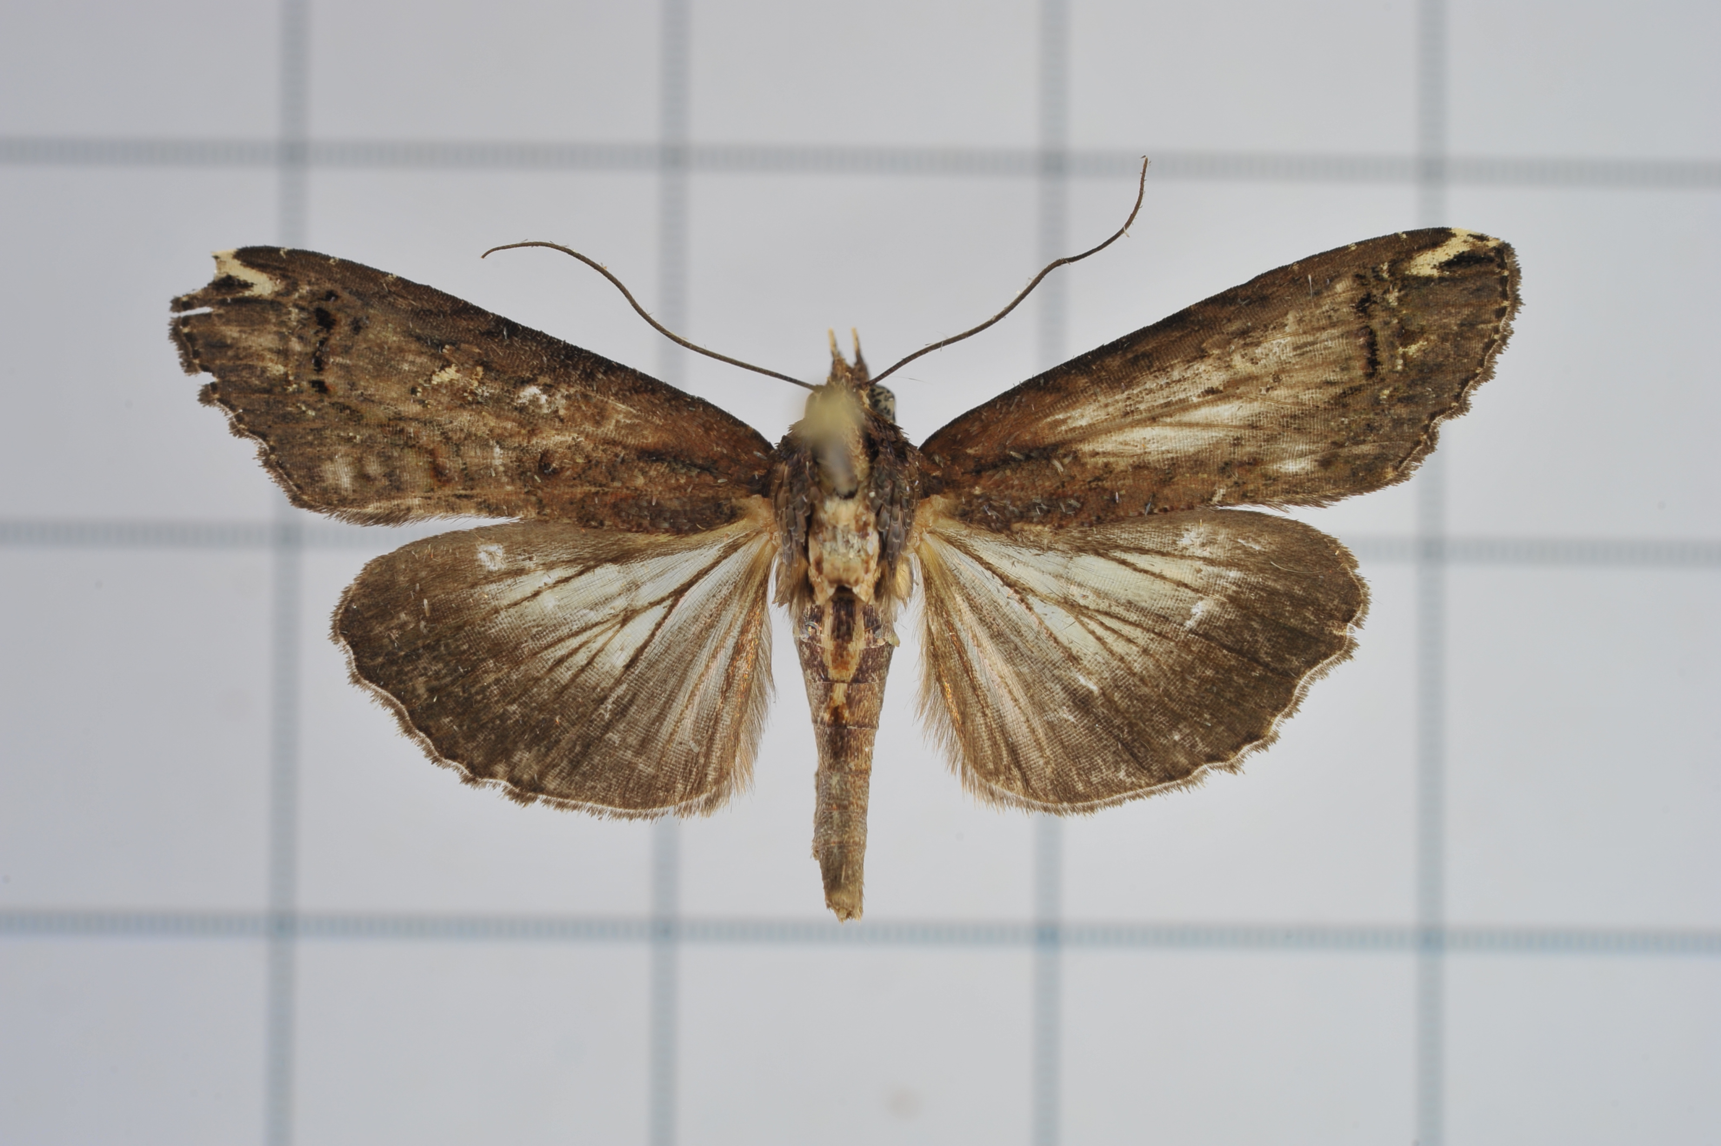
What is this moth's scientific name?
Lophoptera brunnama
